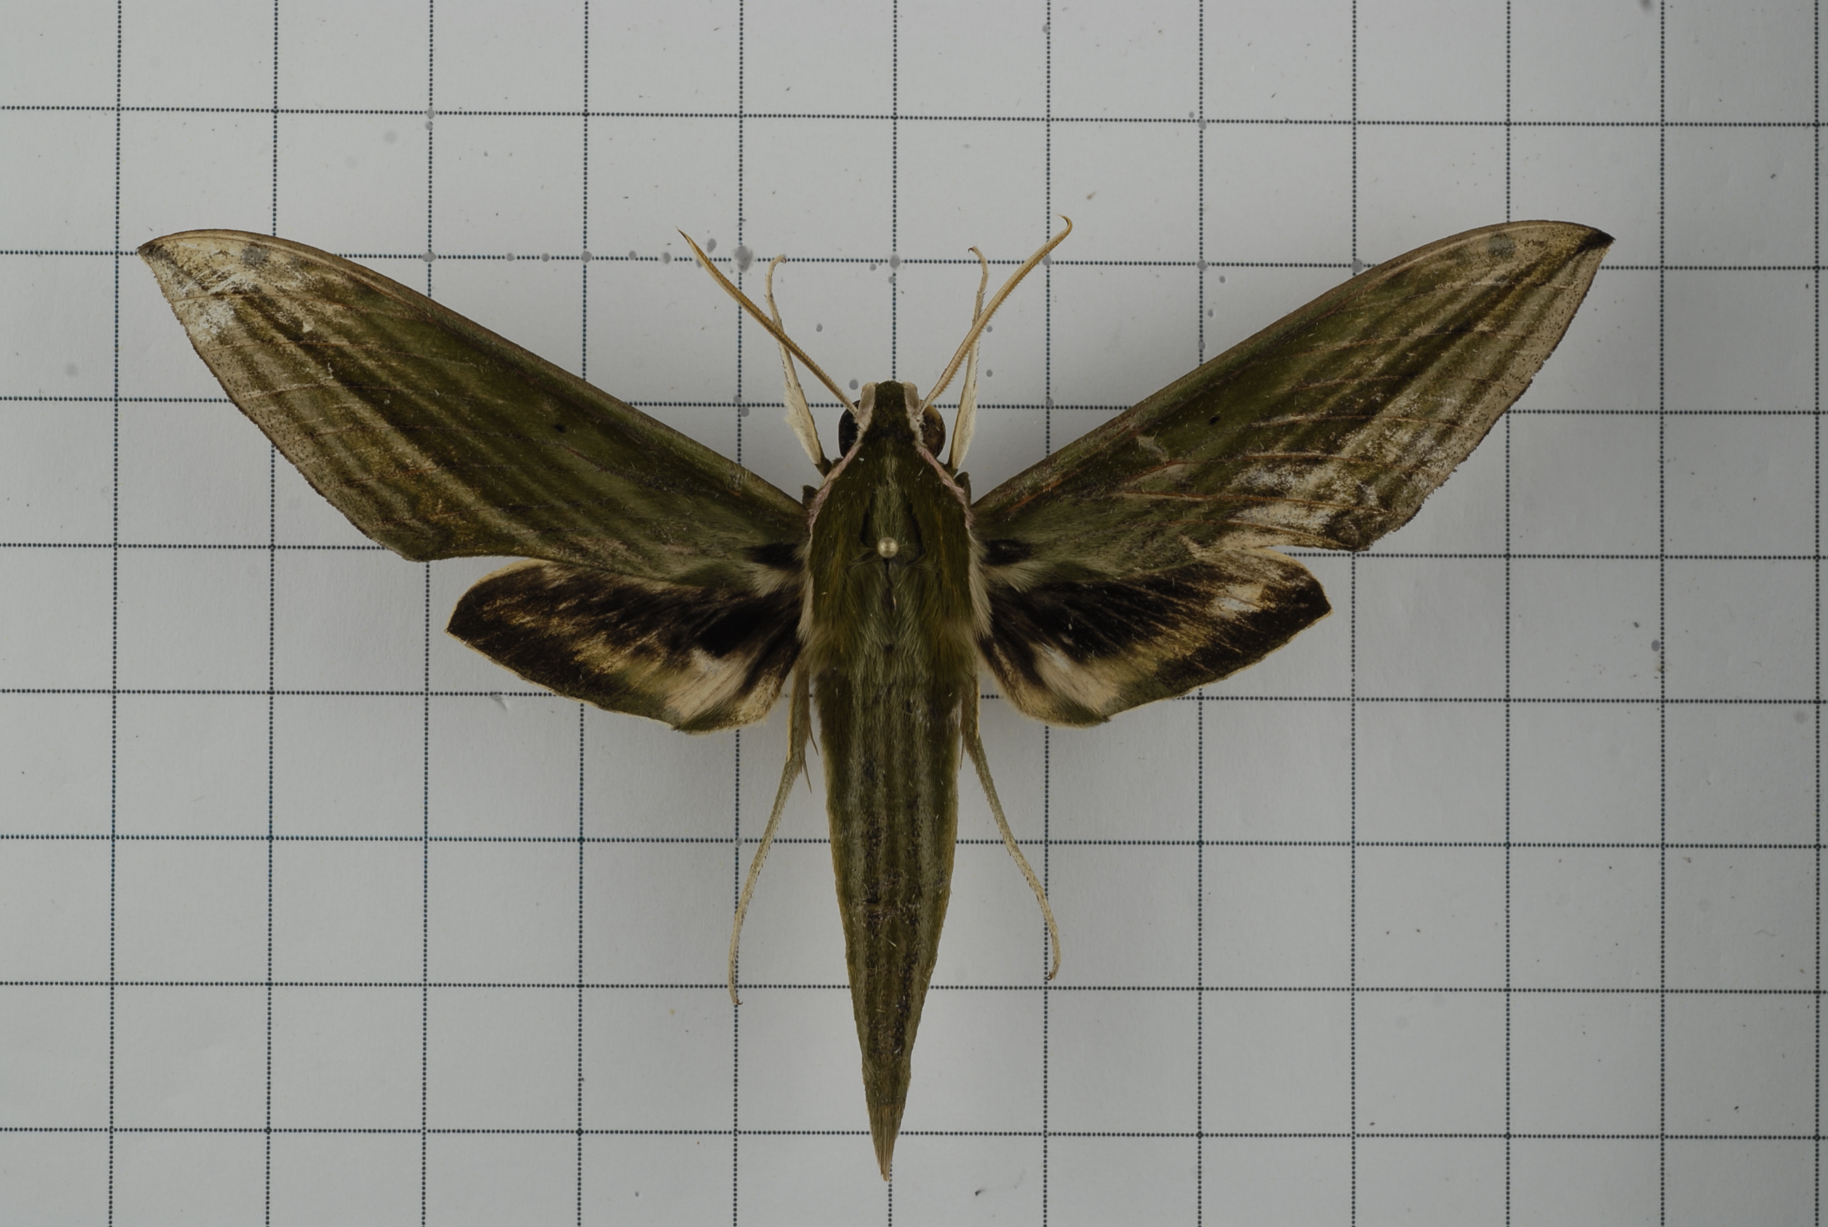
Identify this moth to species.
Cechetra subangustata
